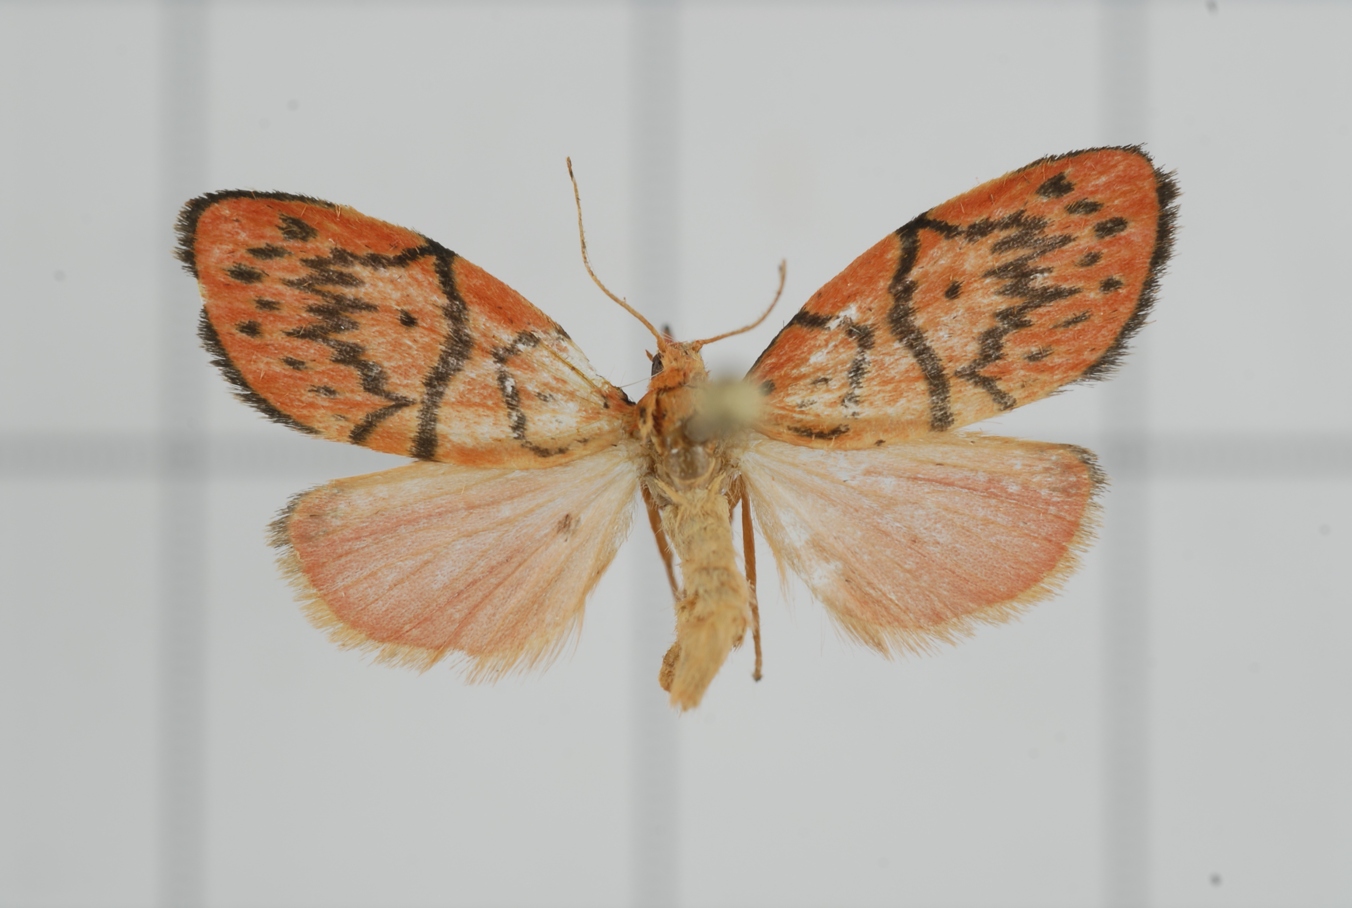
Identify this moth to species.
Aberrasine lichenshihi
